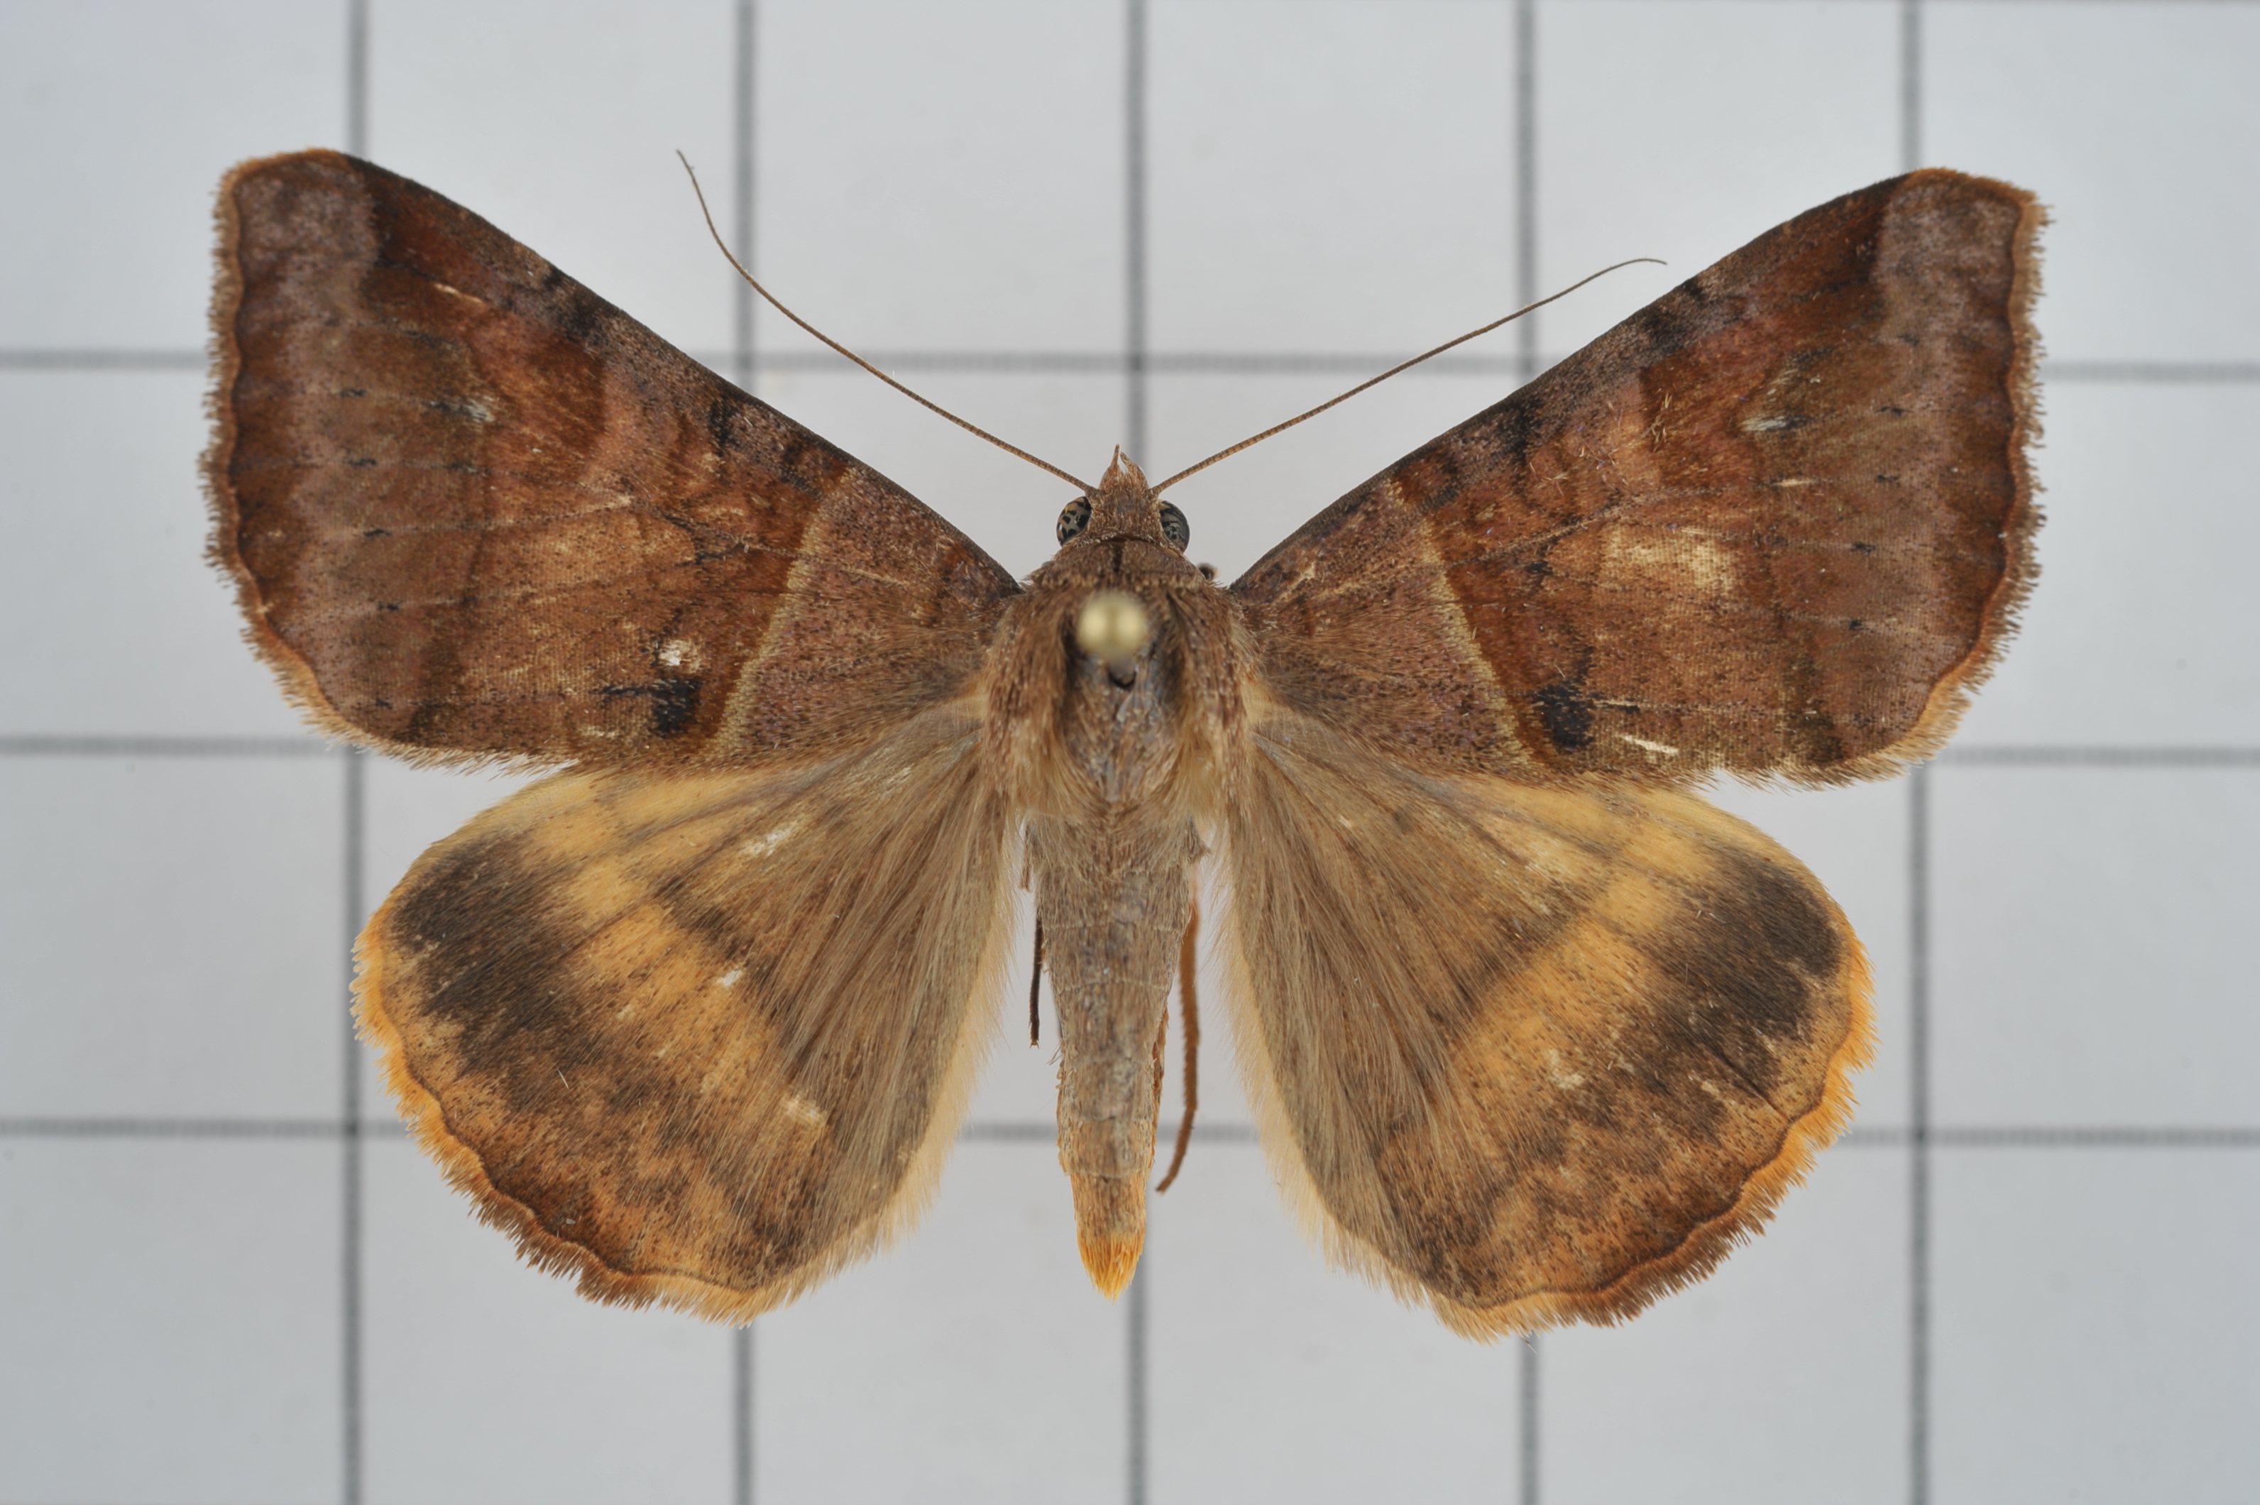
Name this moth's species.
Mocis undata
